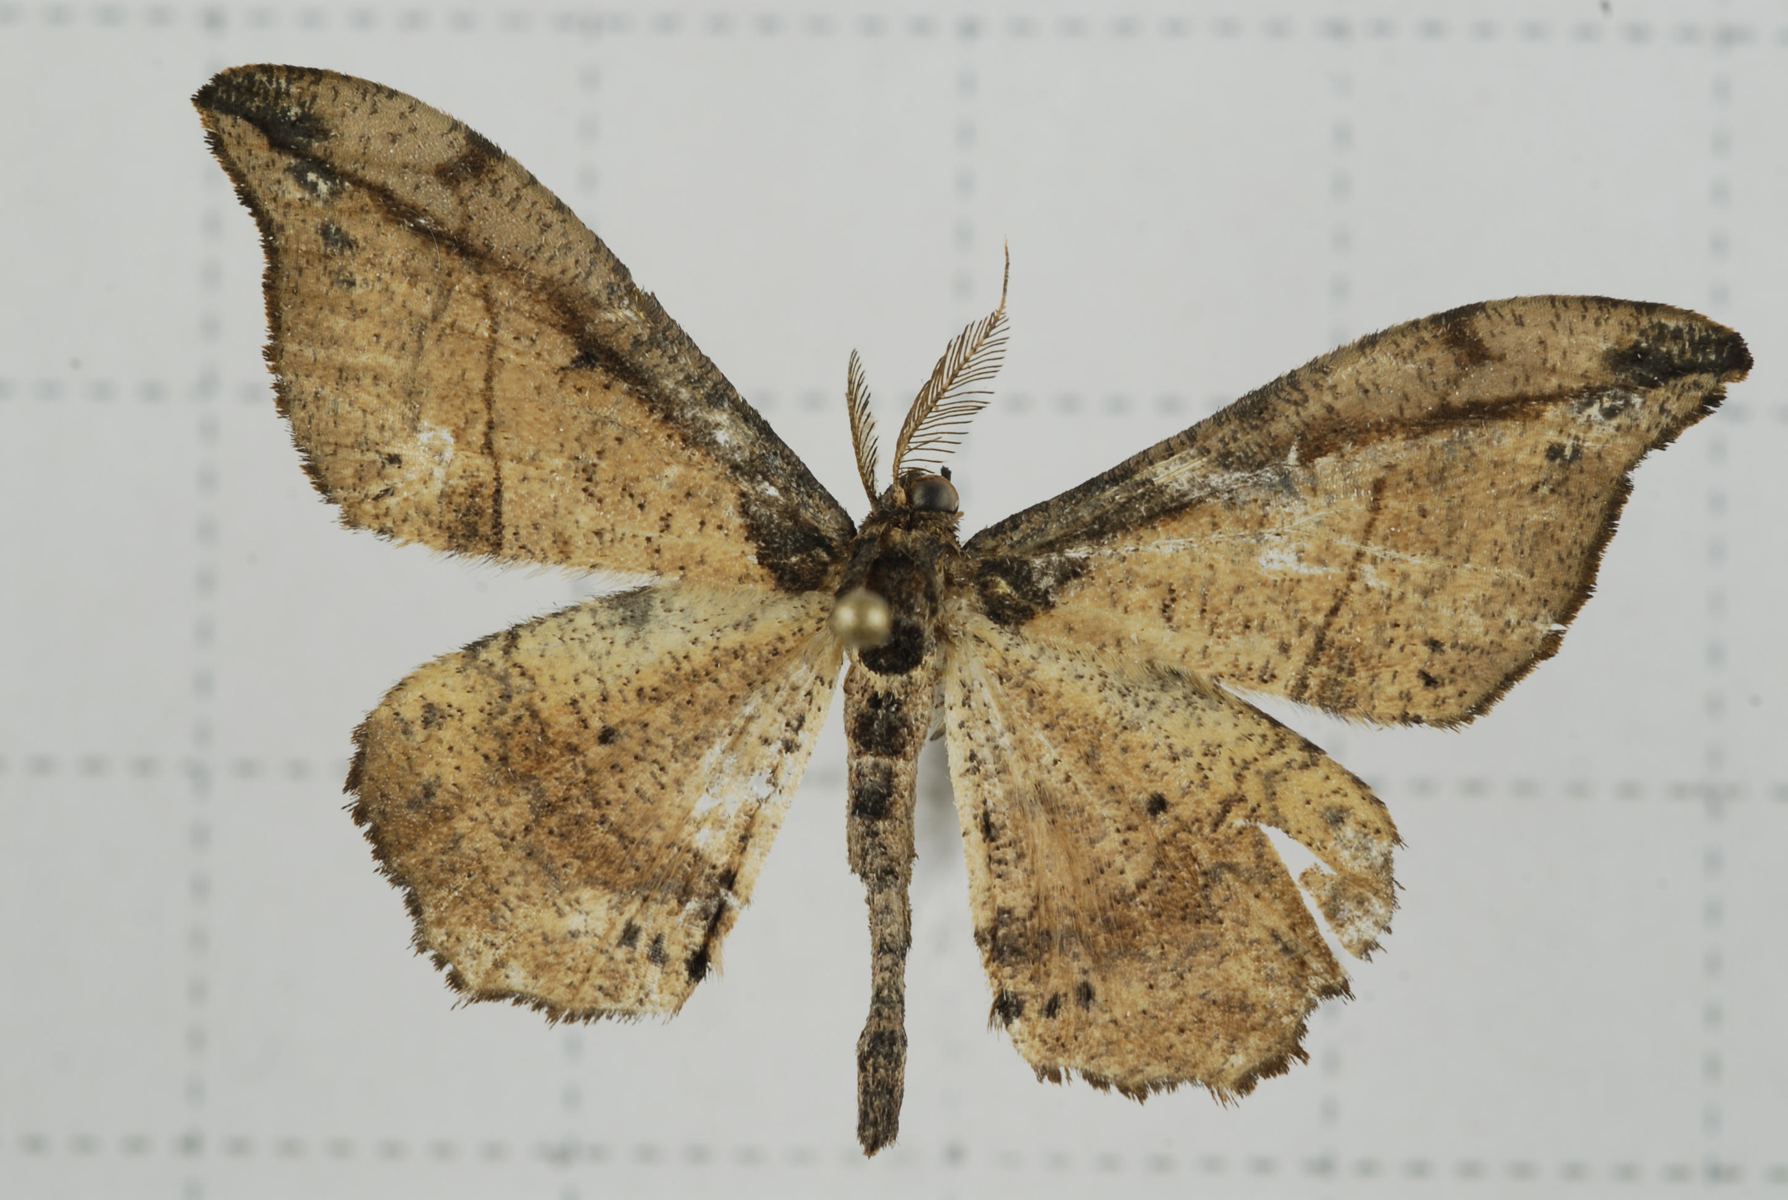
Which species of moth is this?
Hyposidra infixaria
